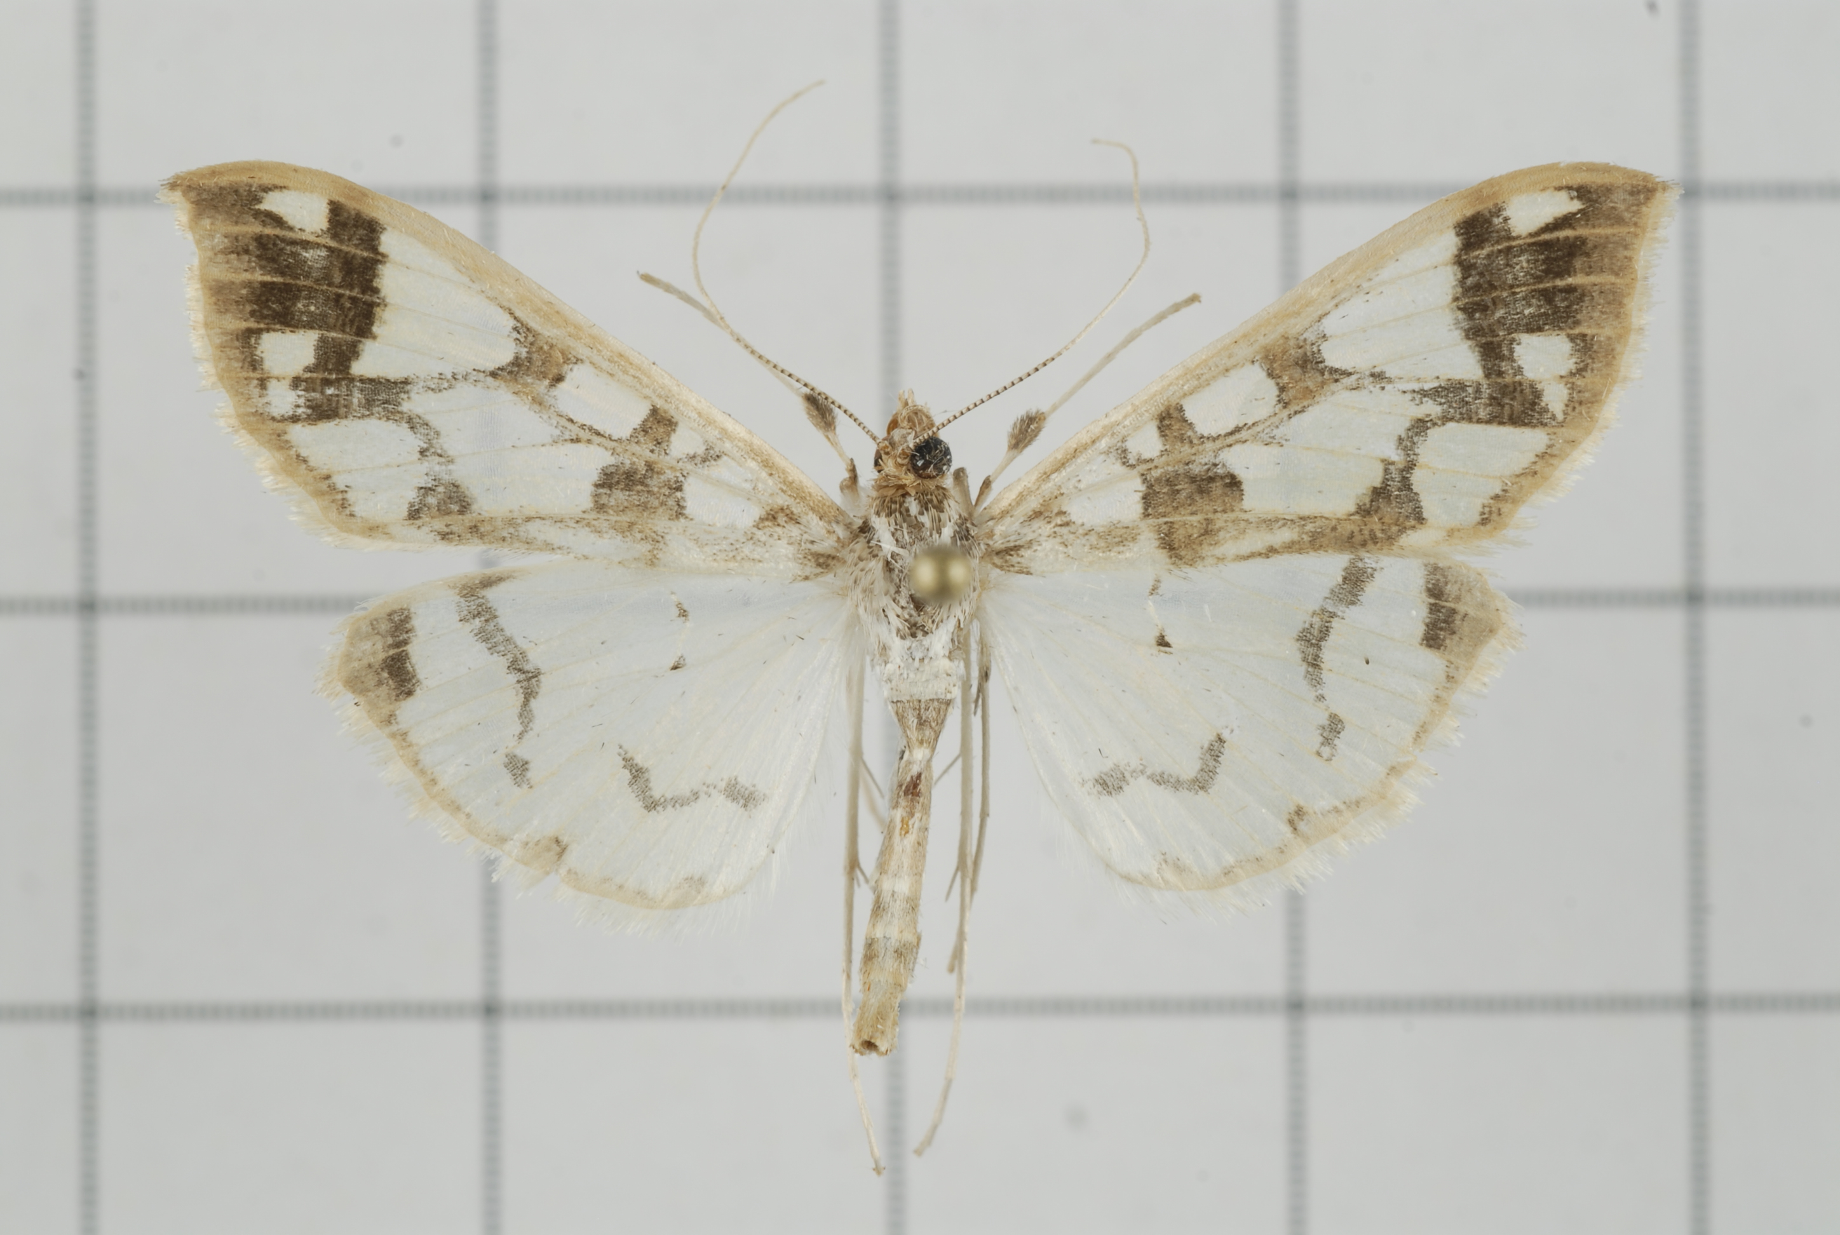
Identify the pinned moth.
Polythlipta divaricata
